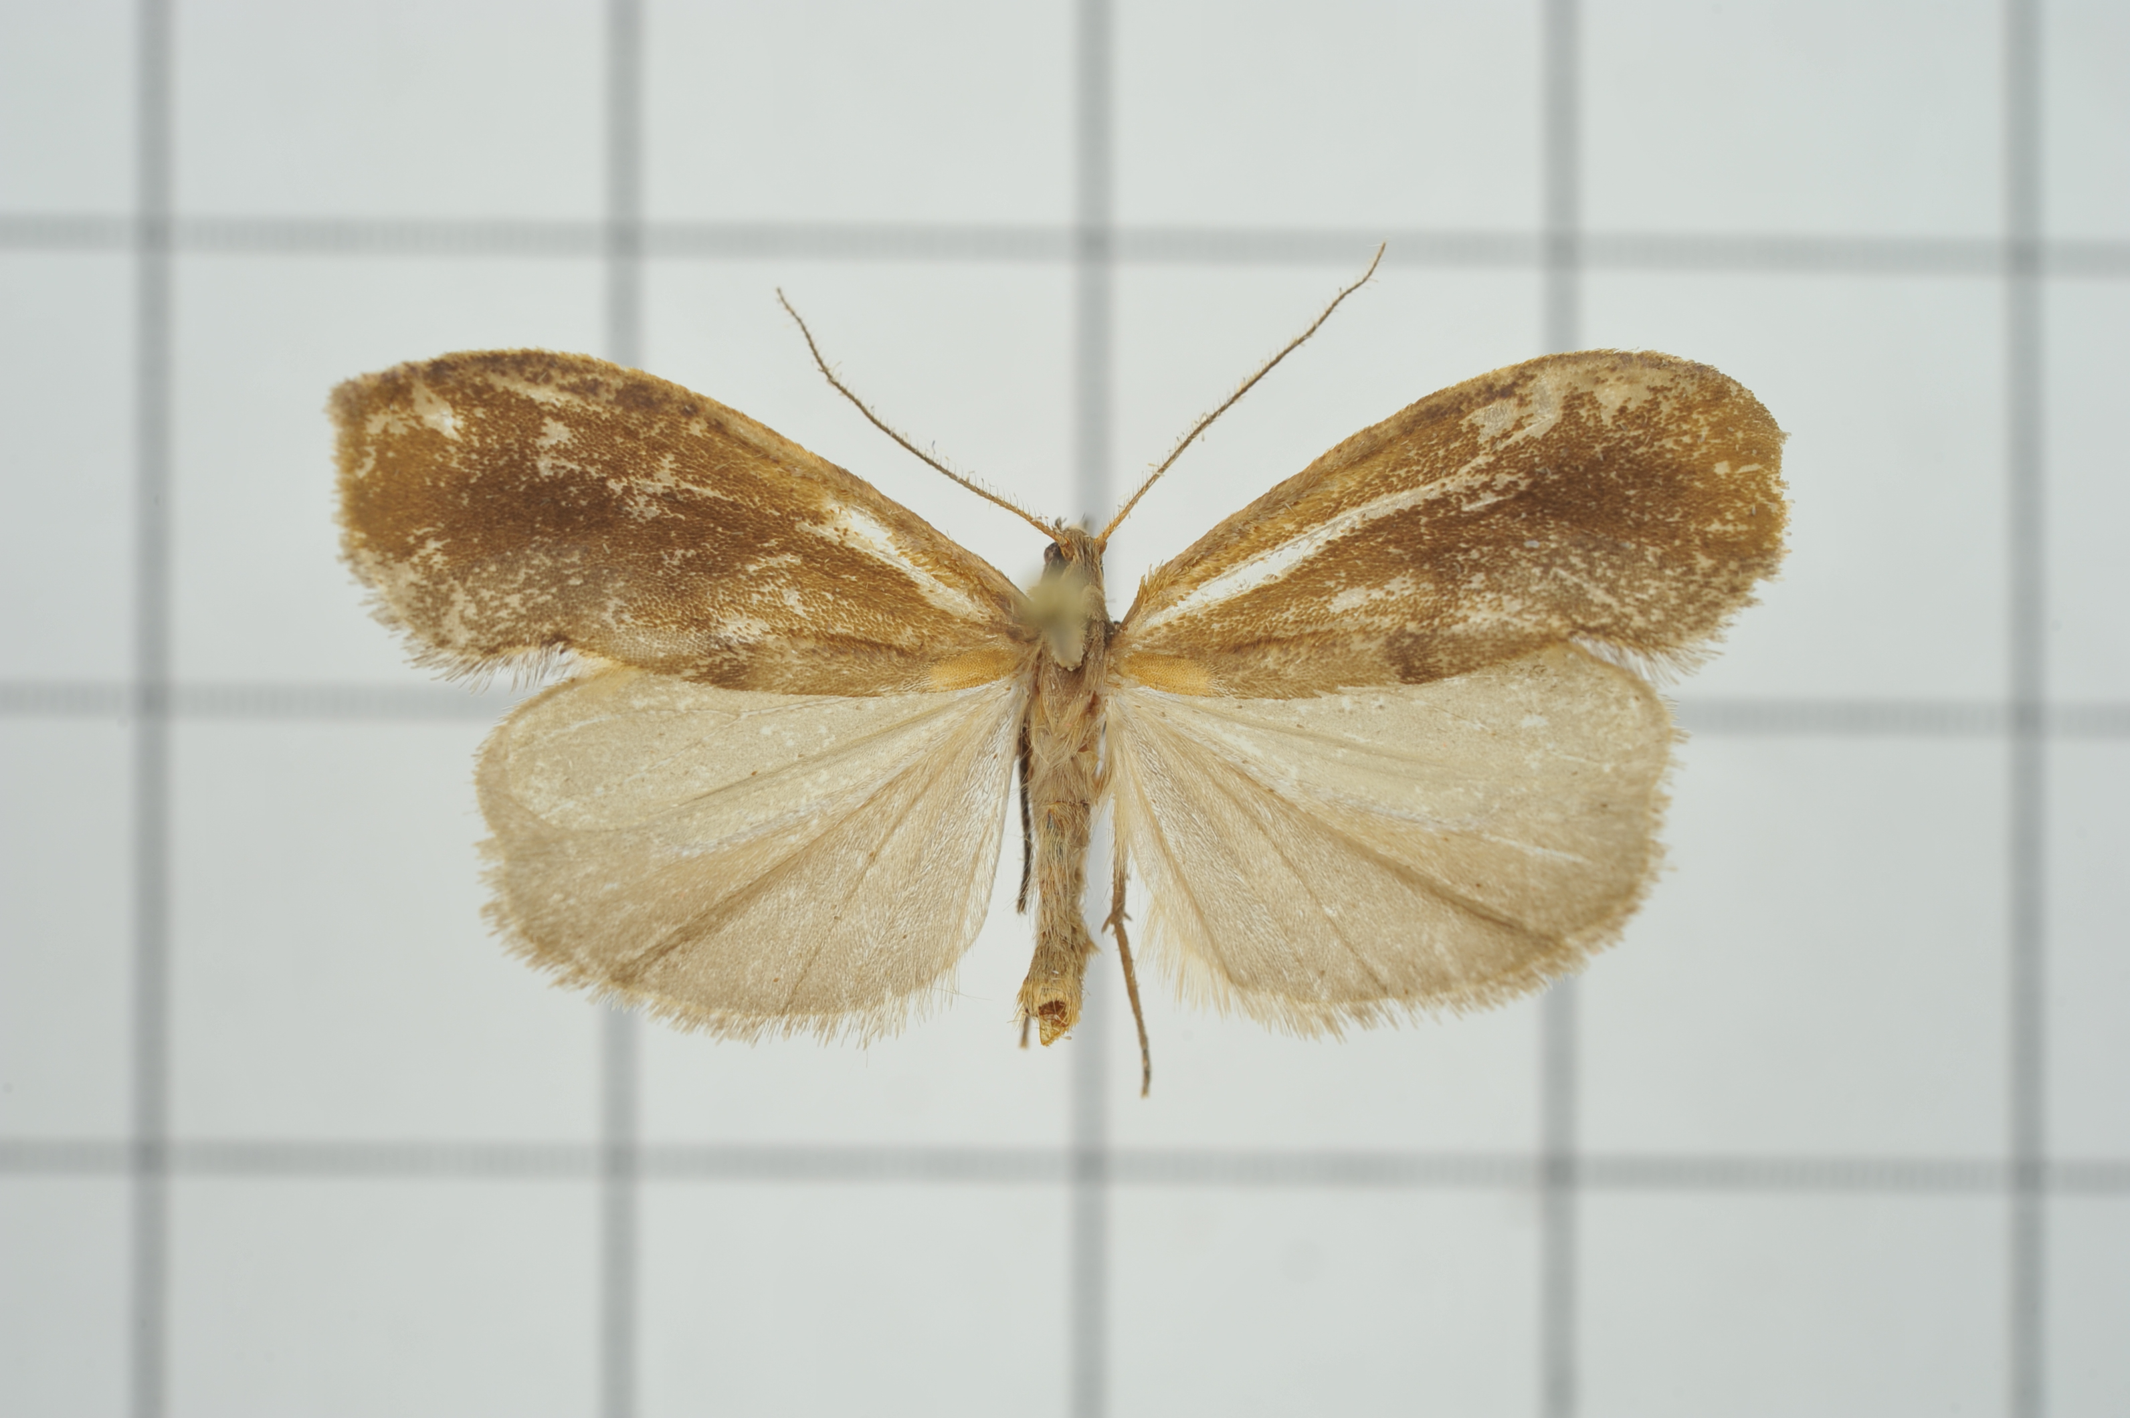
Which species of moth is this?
Gampola sinica
